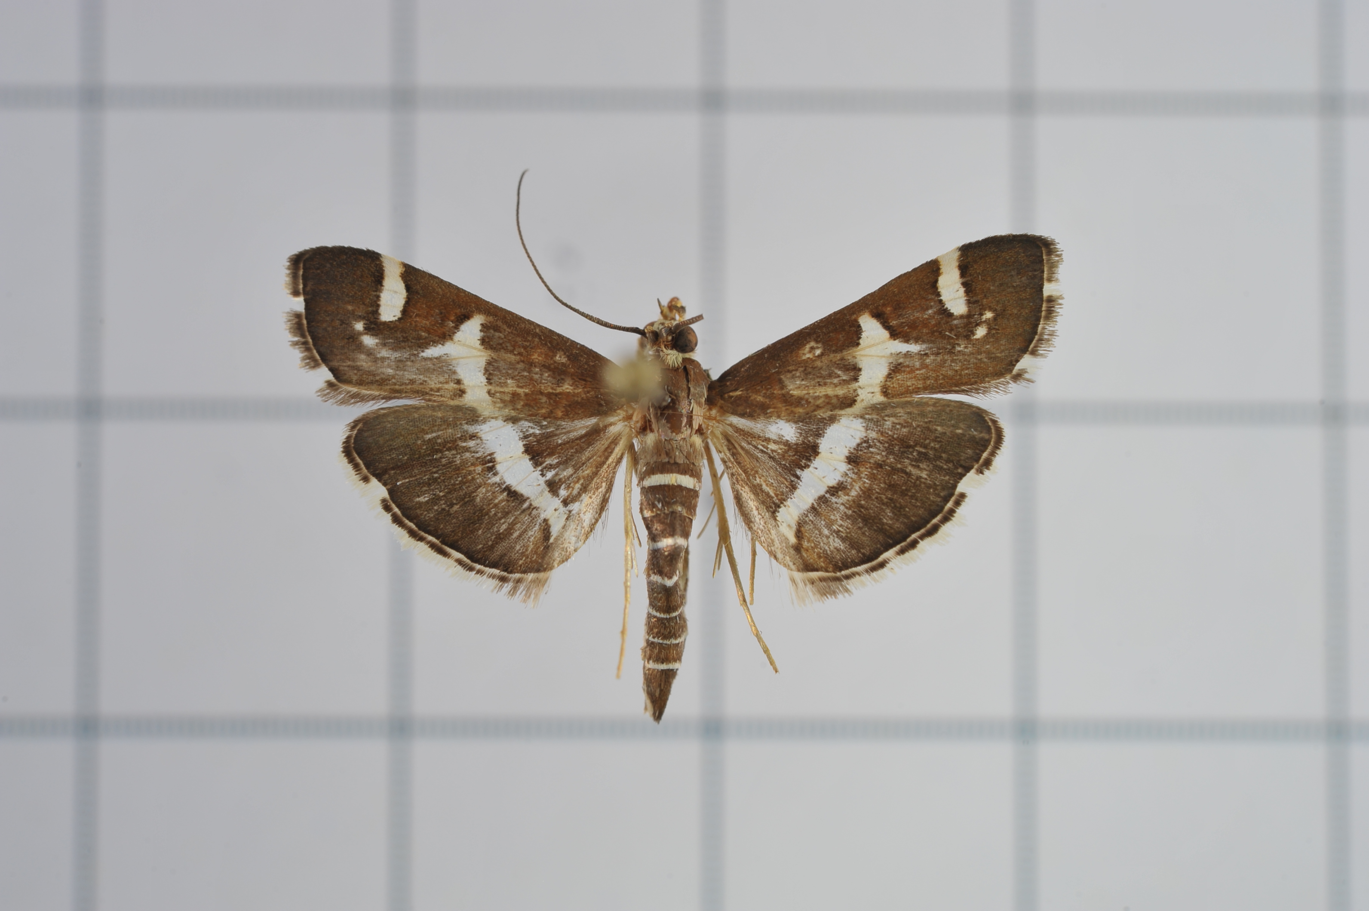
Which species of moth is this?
Spoladea recurvalis
